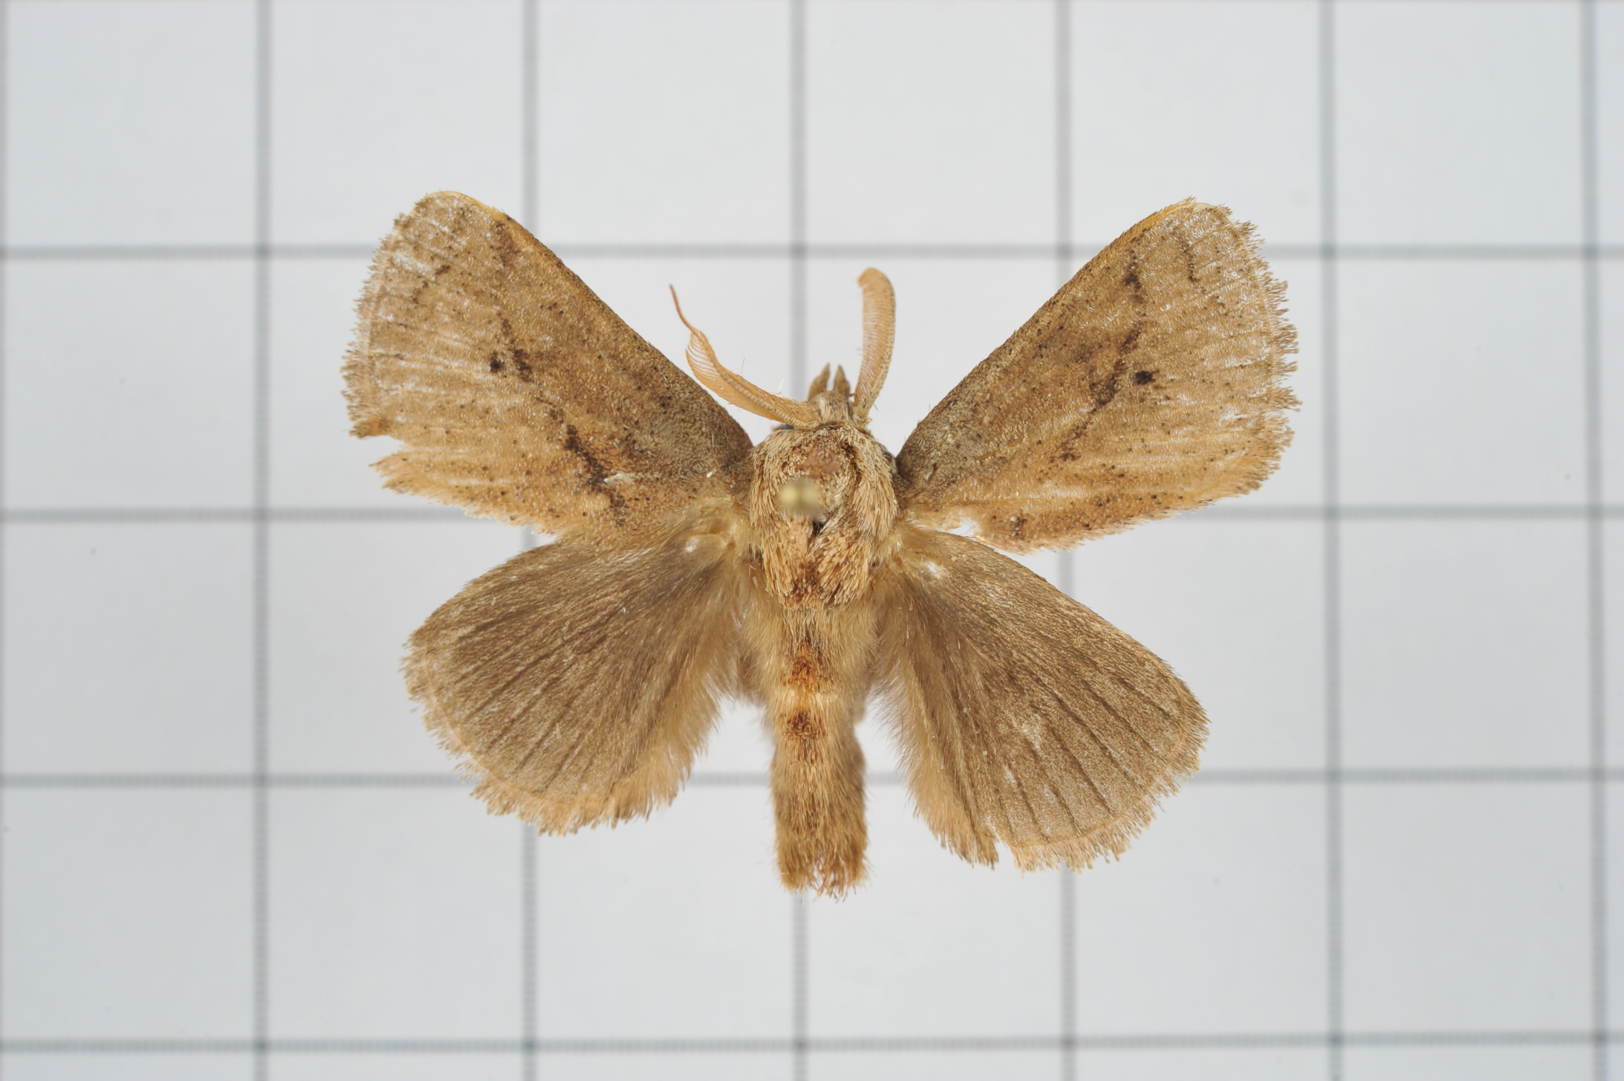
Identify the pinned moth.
Susica sinensis
